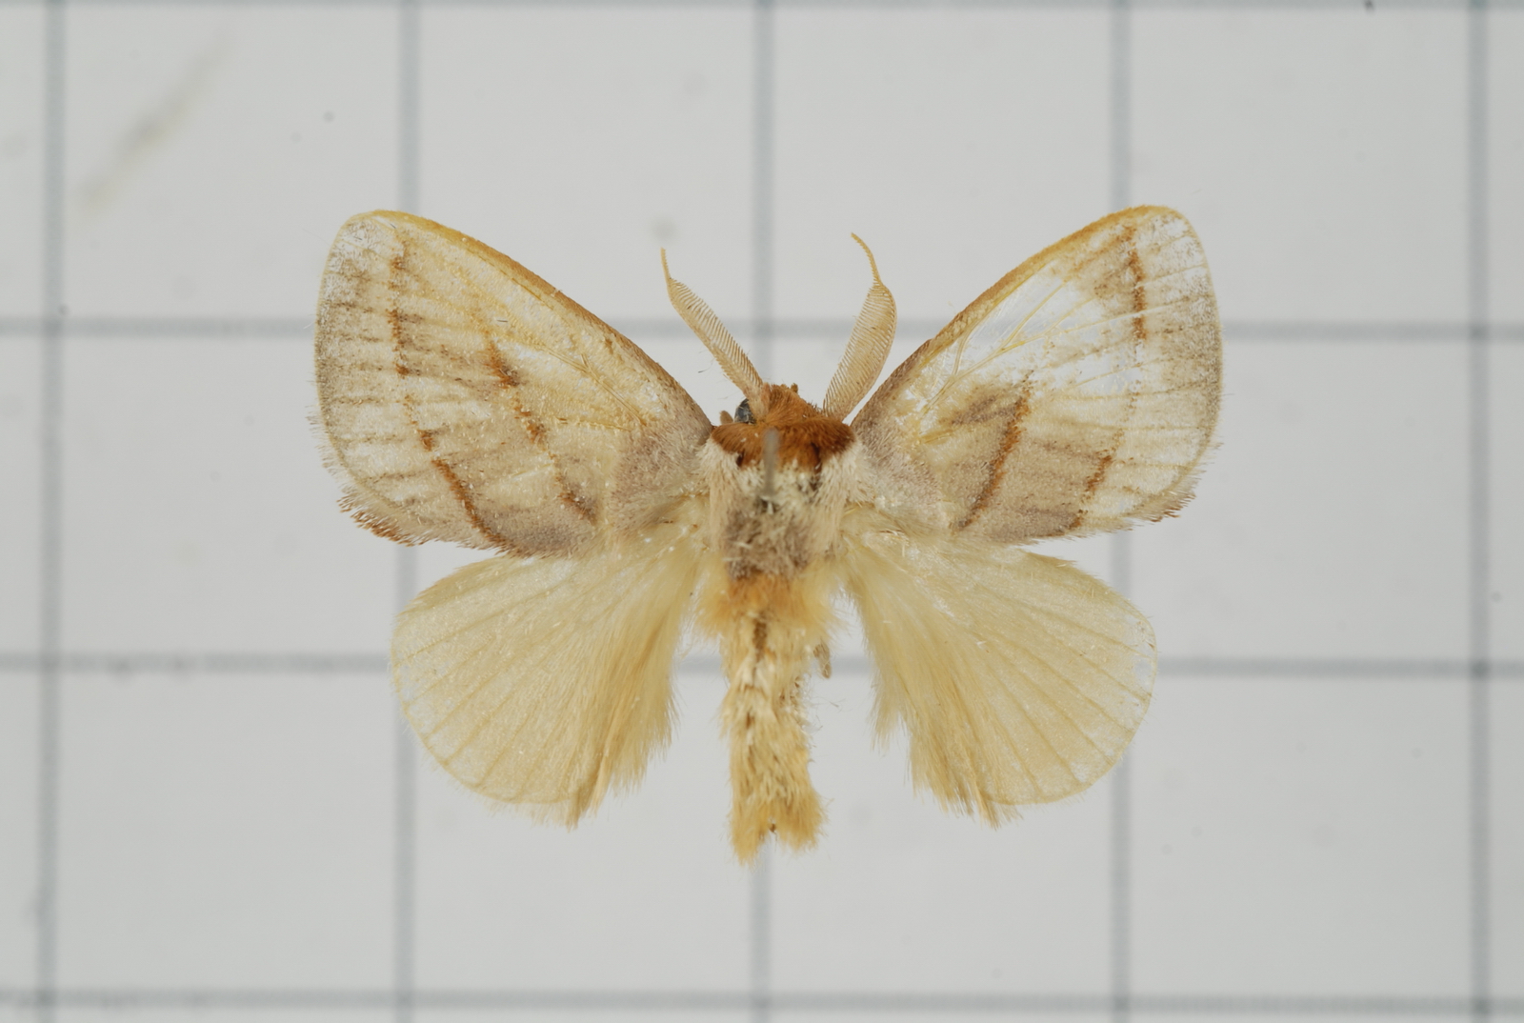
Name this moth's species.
Cania heppneri
